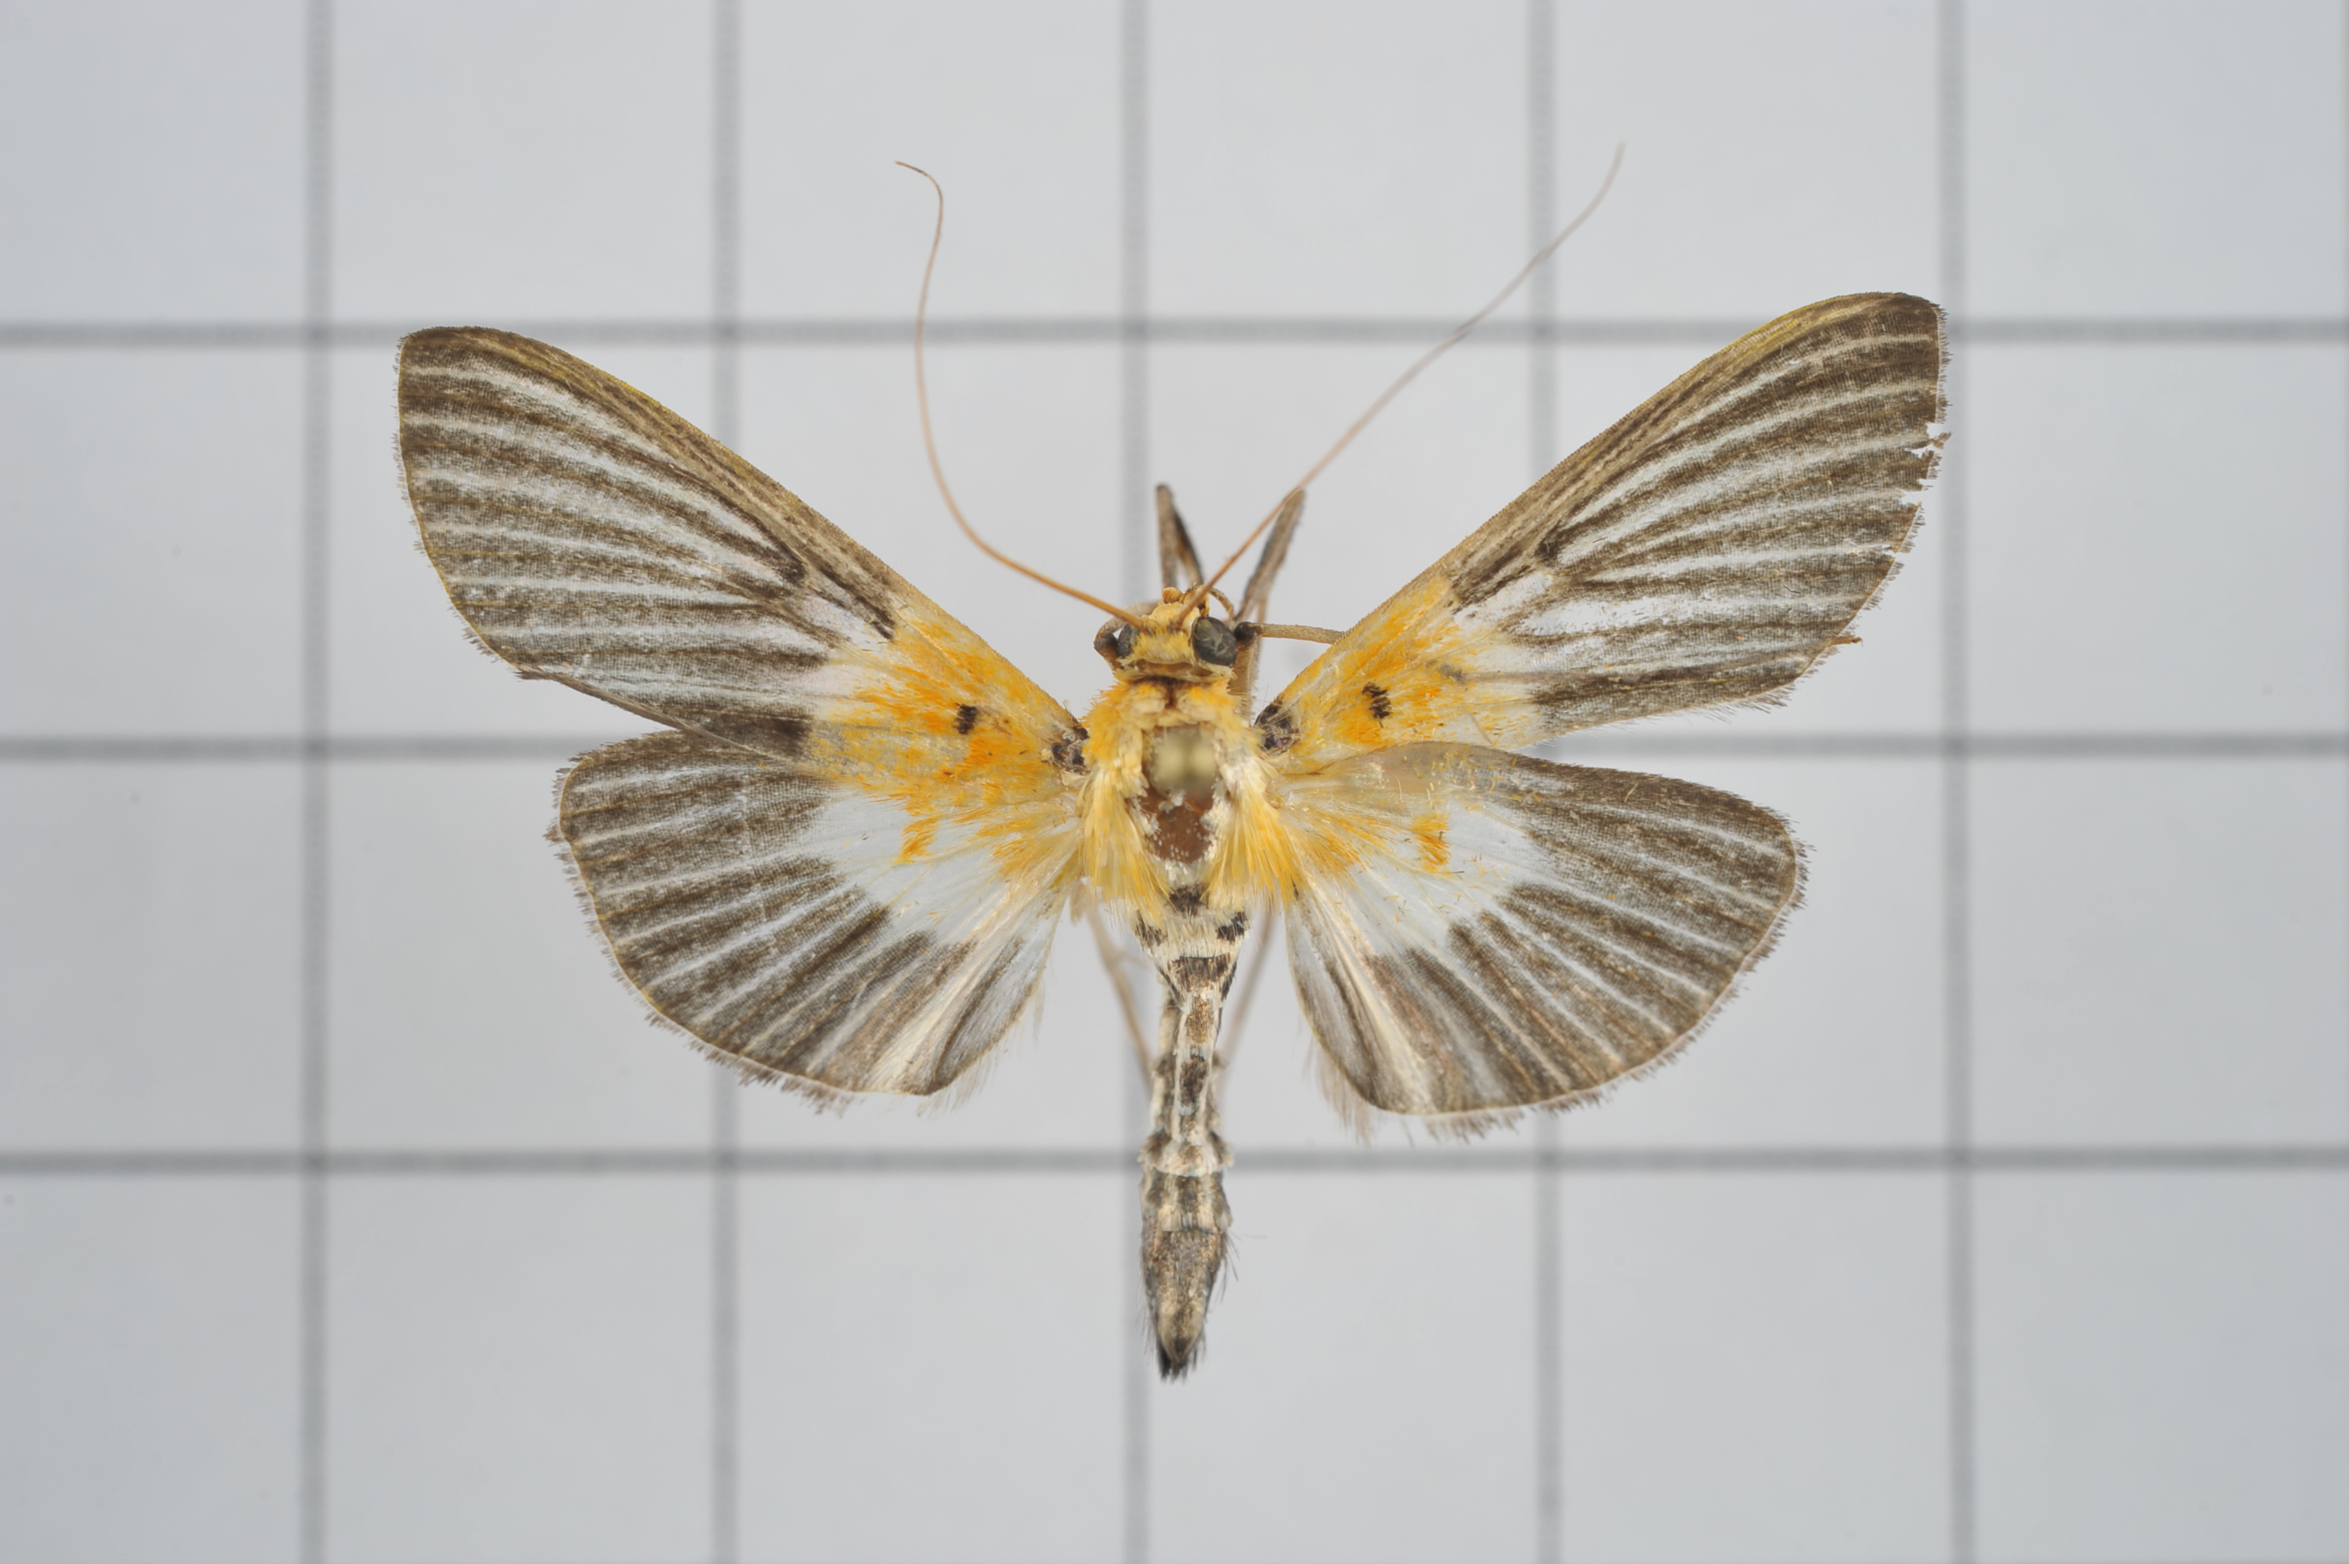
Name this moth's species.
Nevrina procopia
